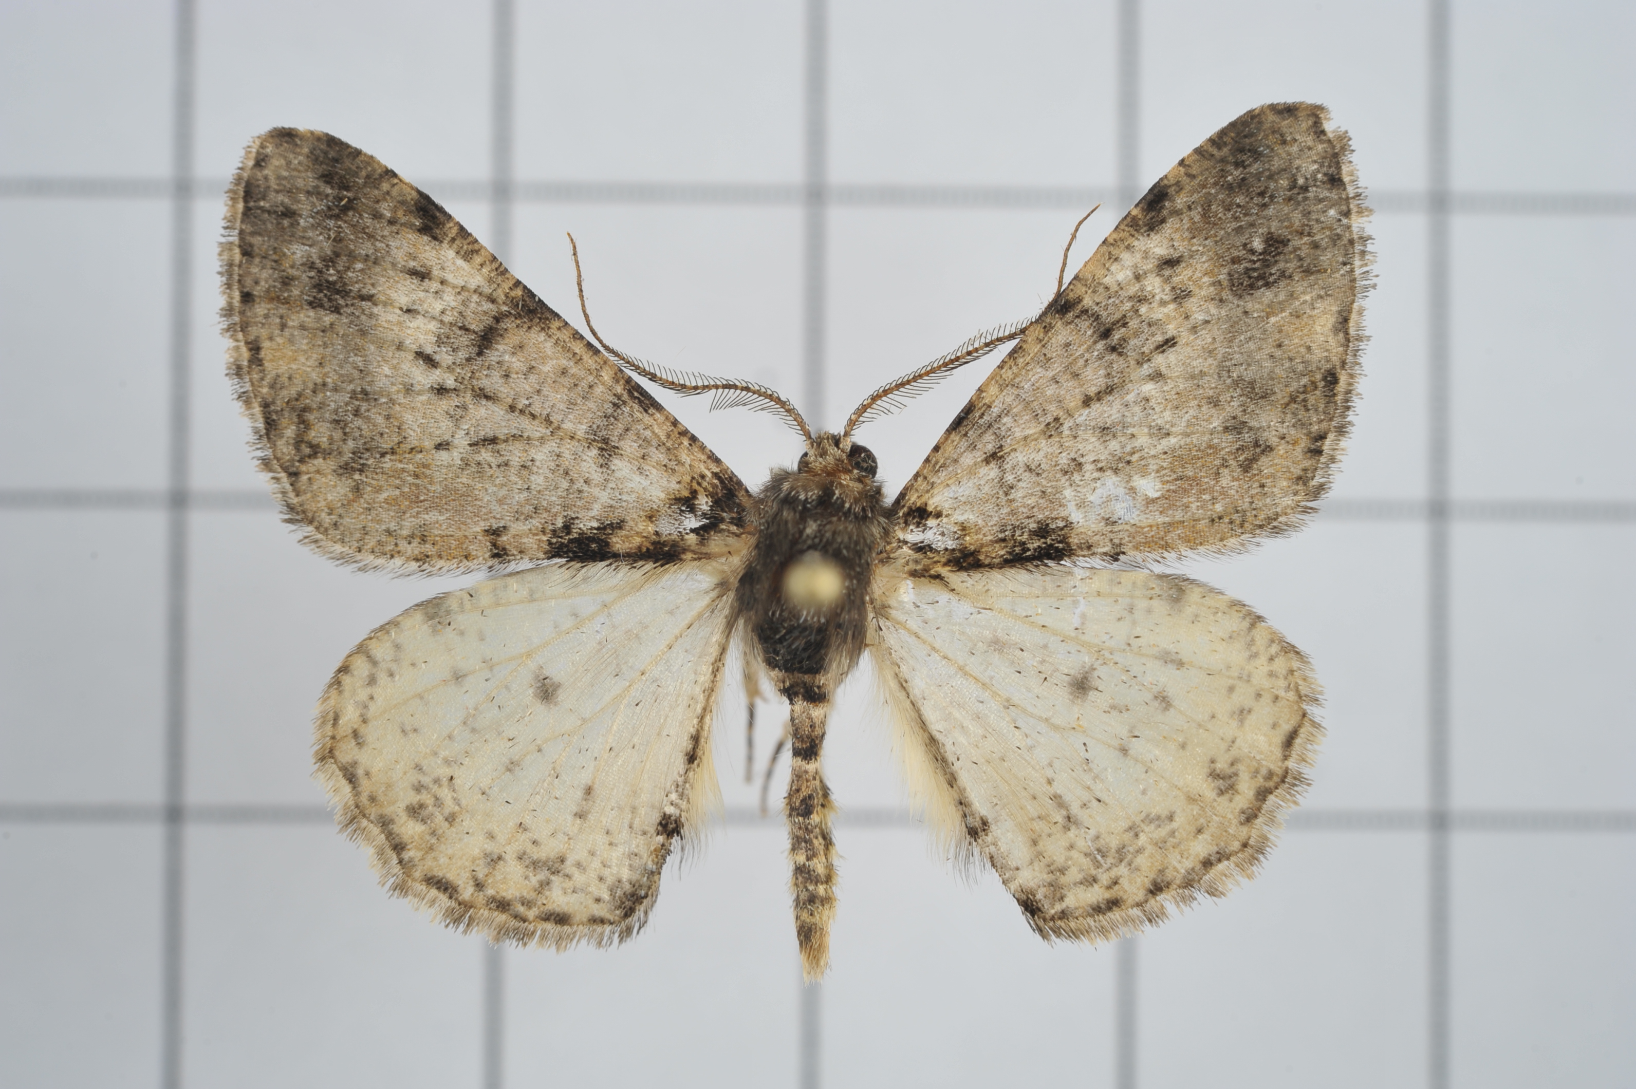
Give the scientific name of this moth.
Alcis semiusta
